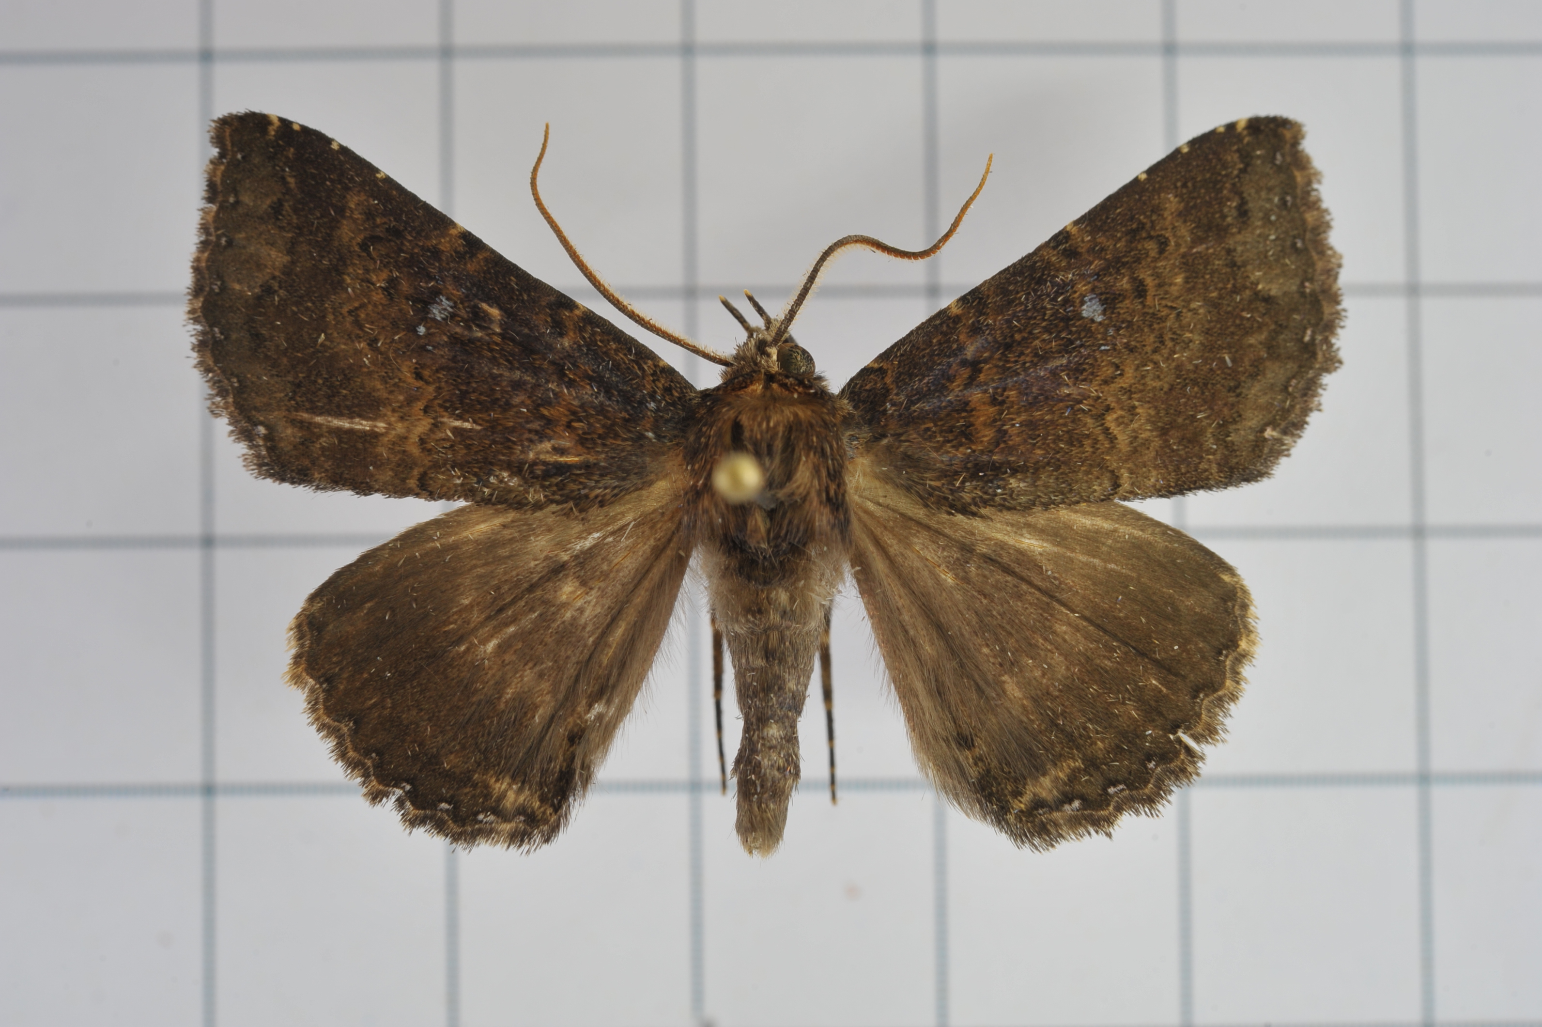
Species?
Hypersypnoides punctosa
